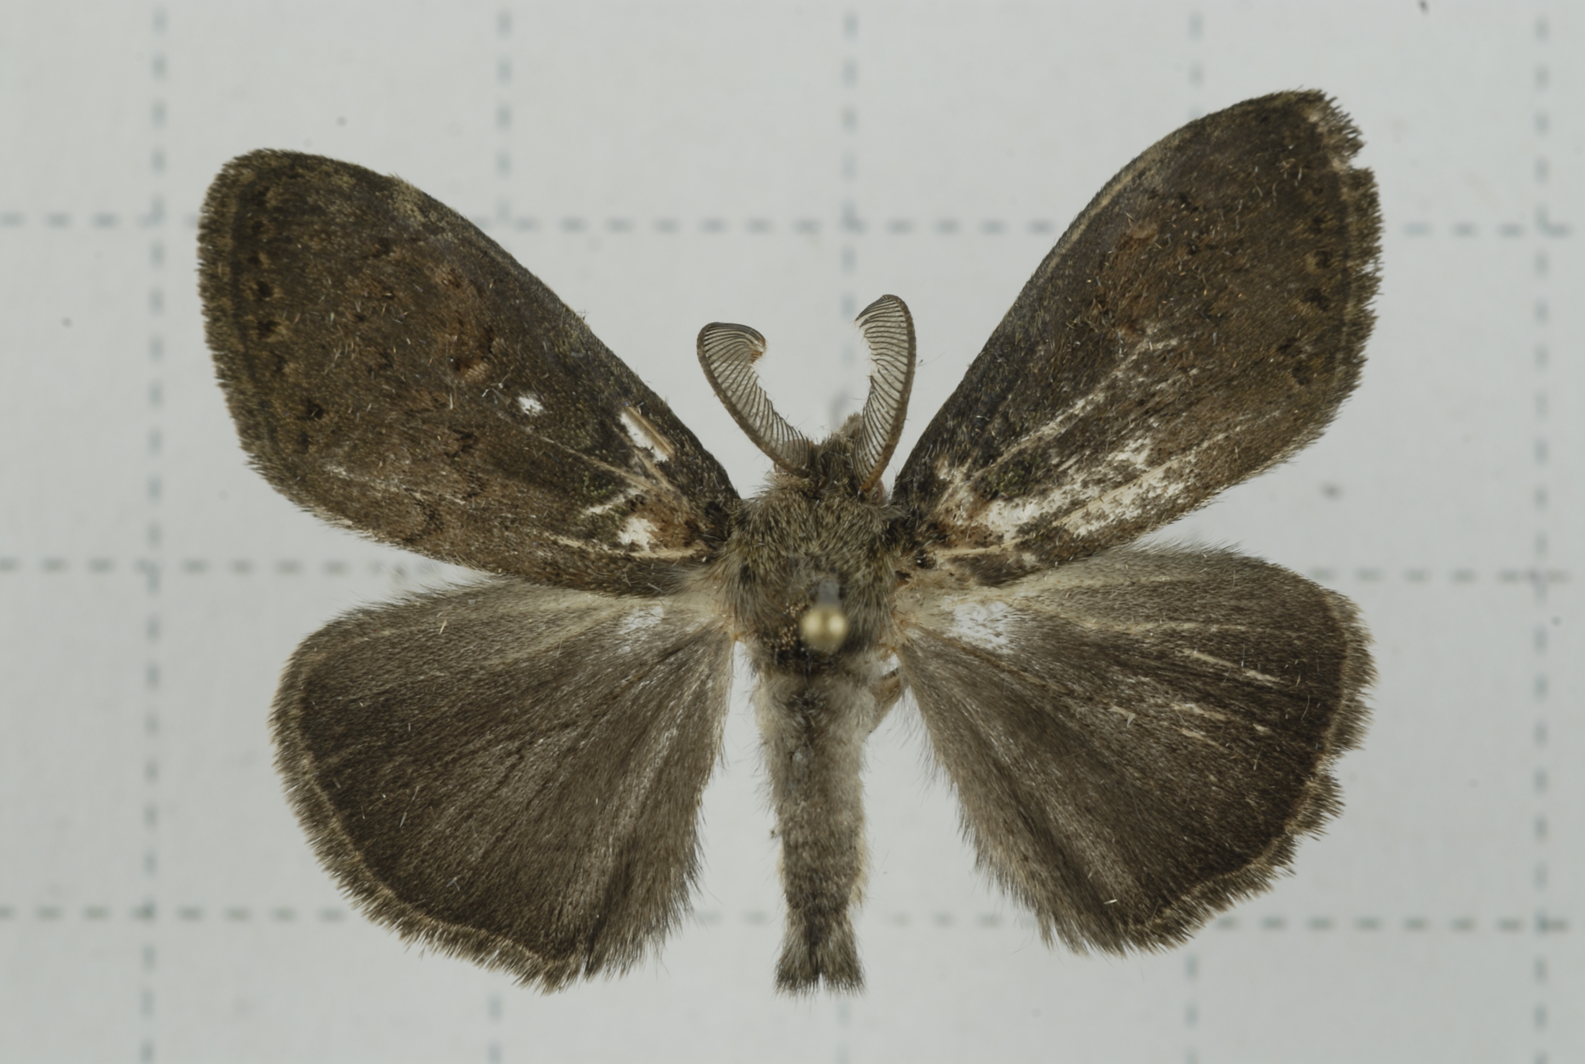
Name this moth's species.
Olene dudgeoni
